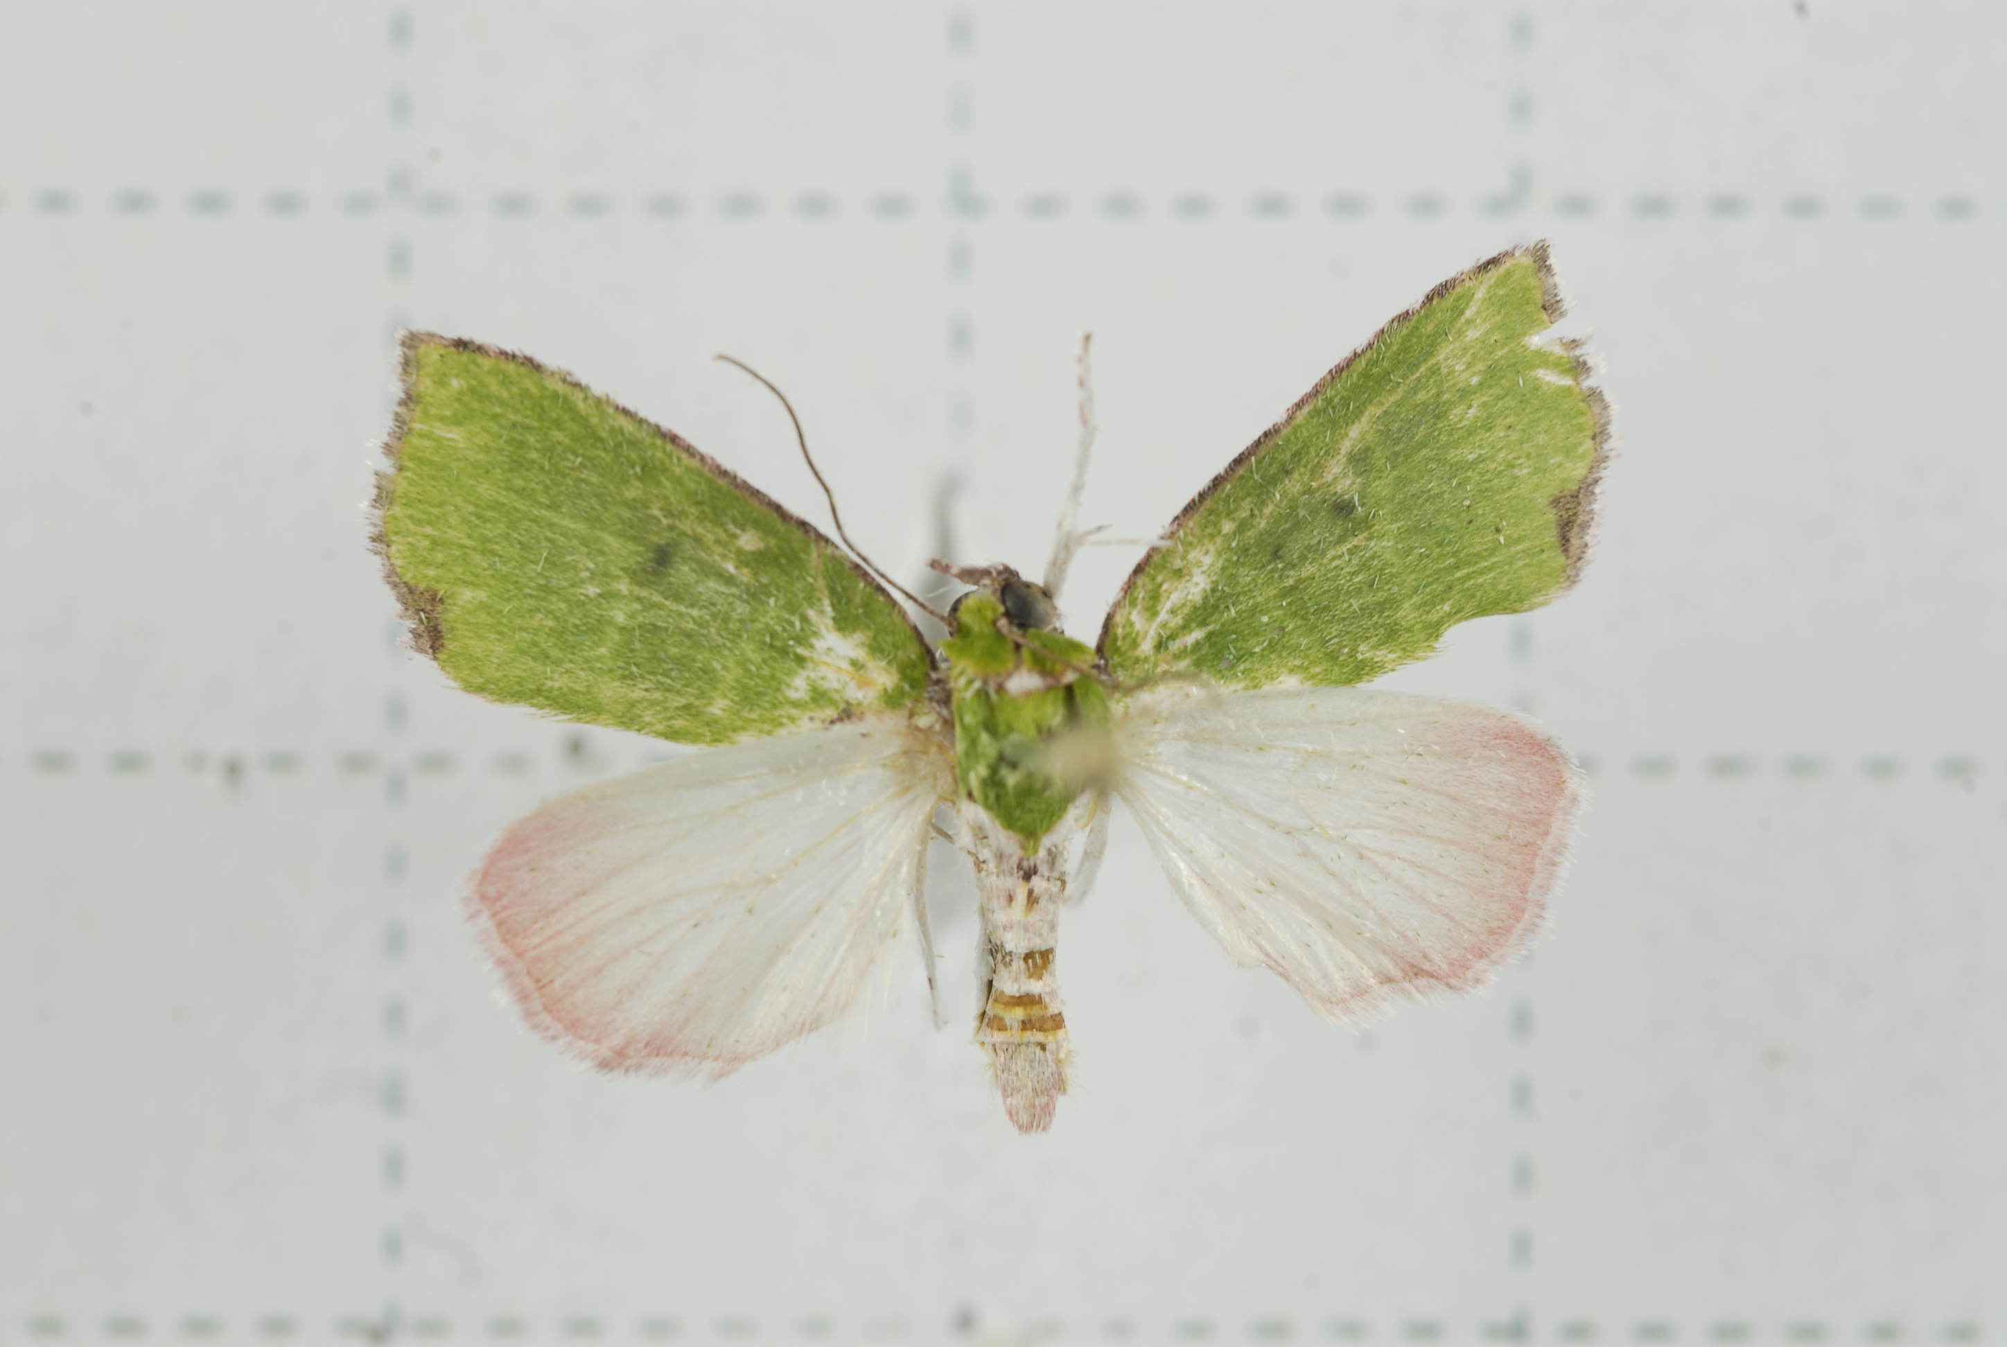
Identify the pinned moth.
Paracrama angulata
